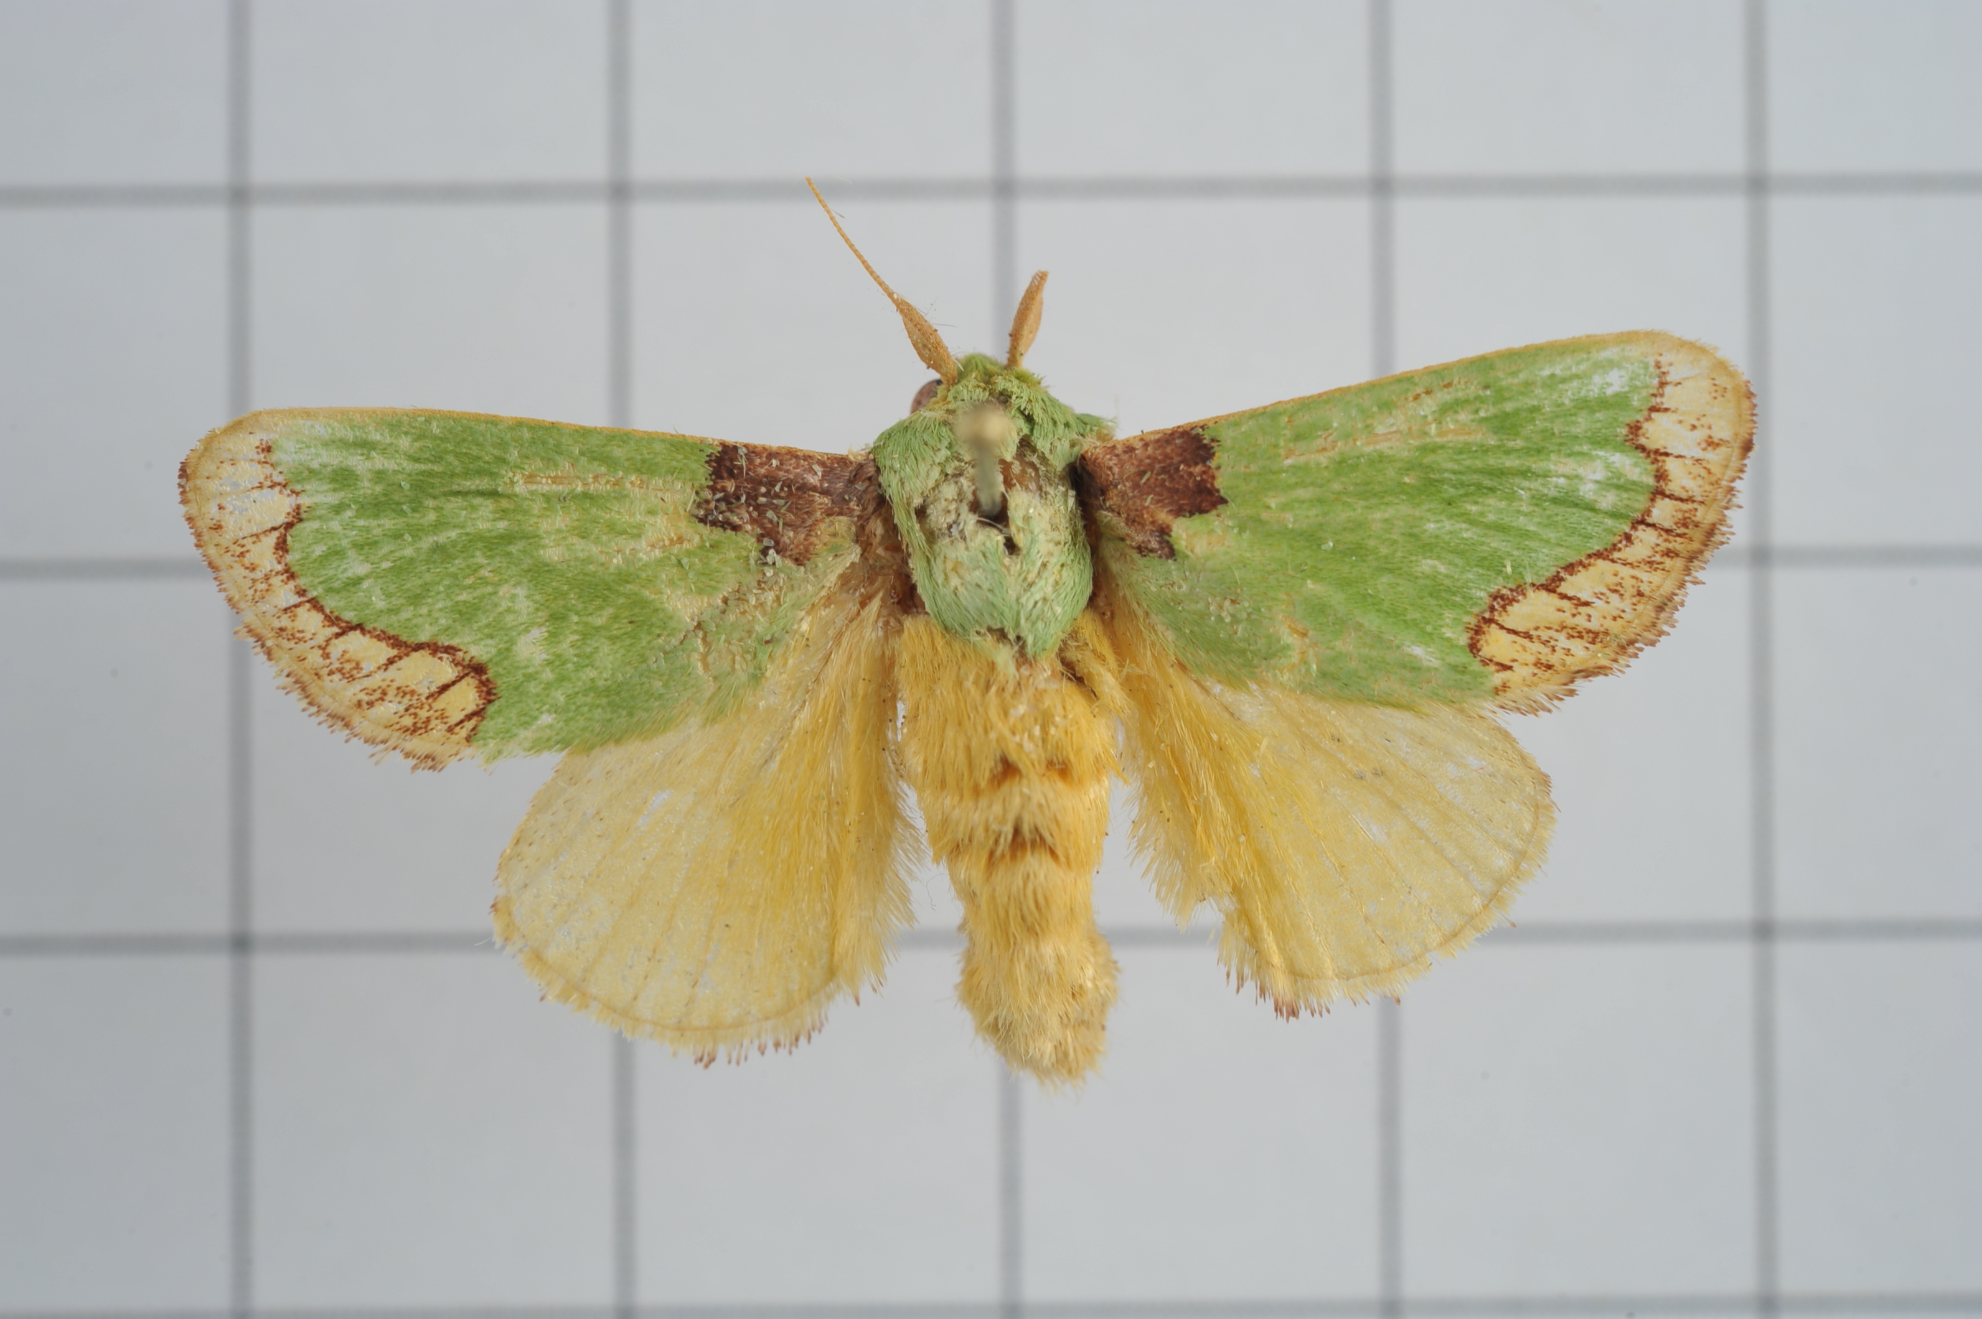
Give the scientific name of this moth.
Parasa consocia
